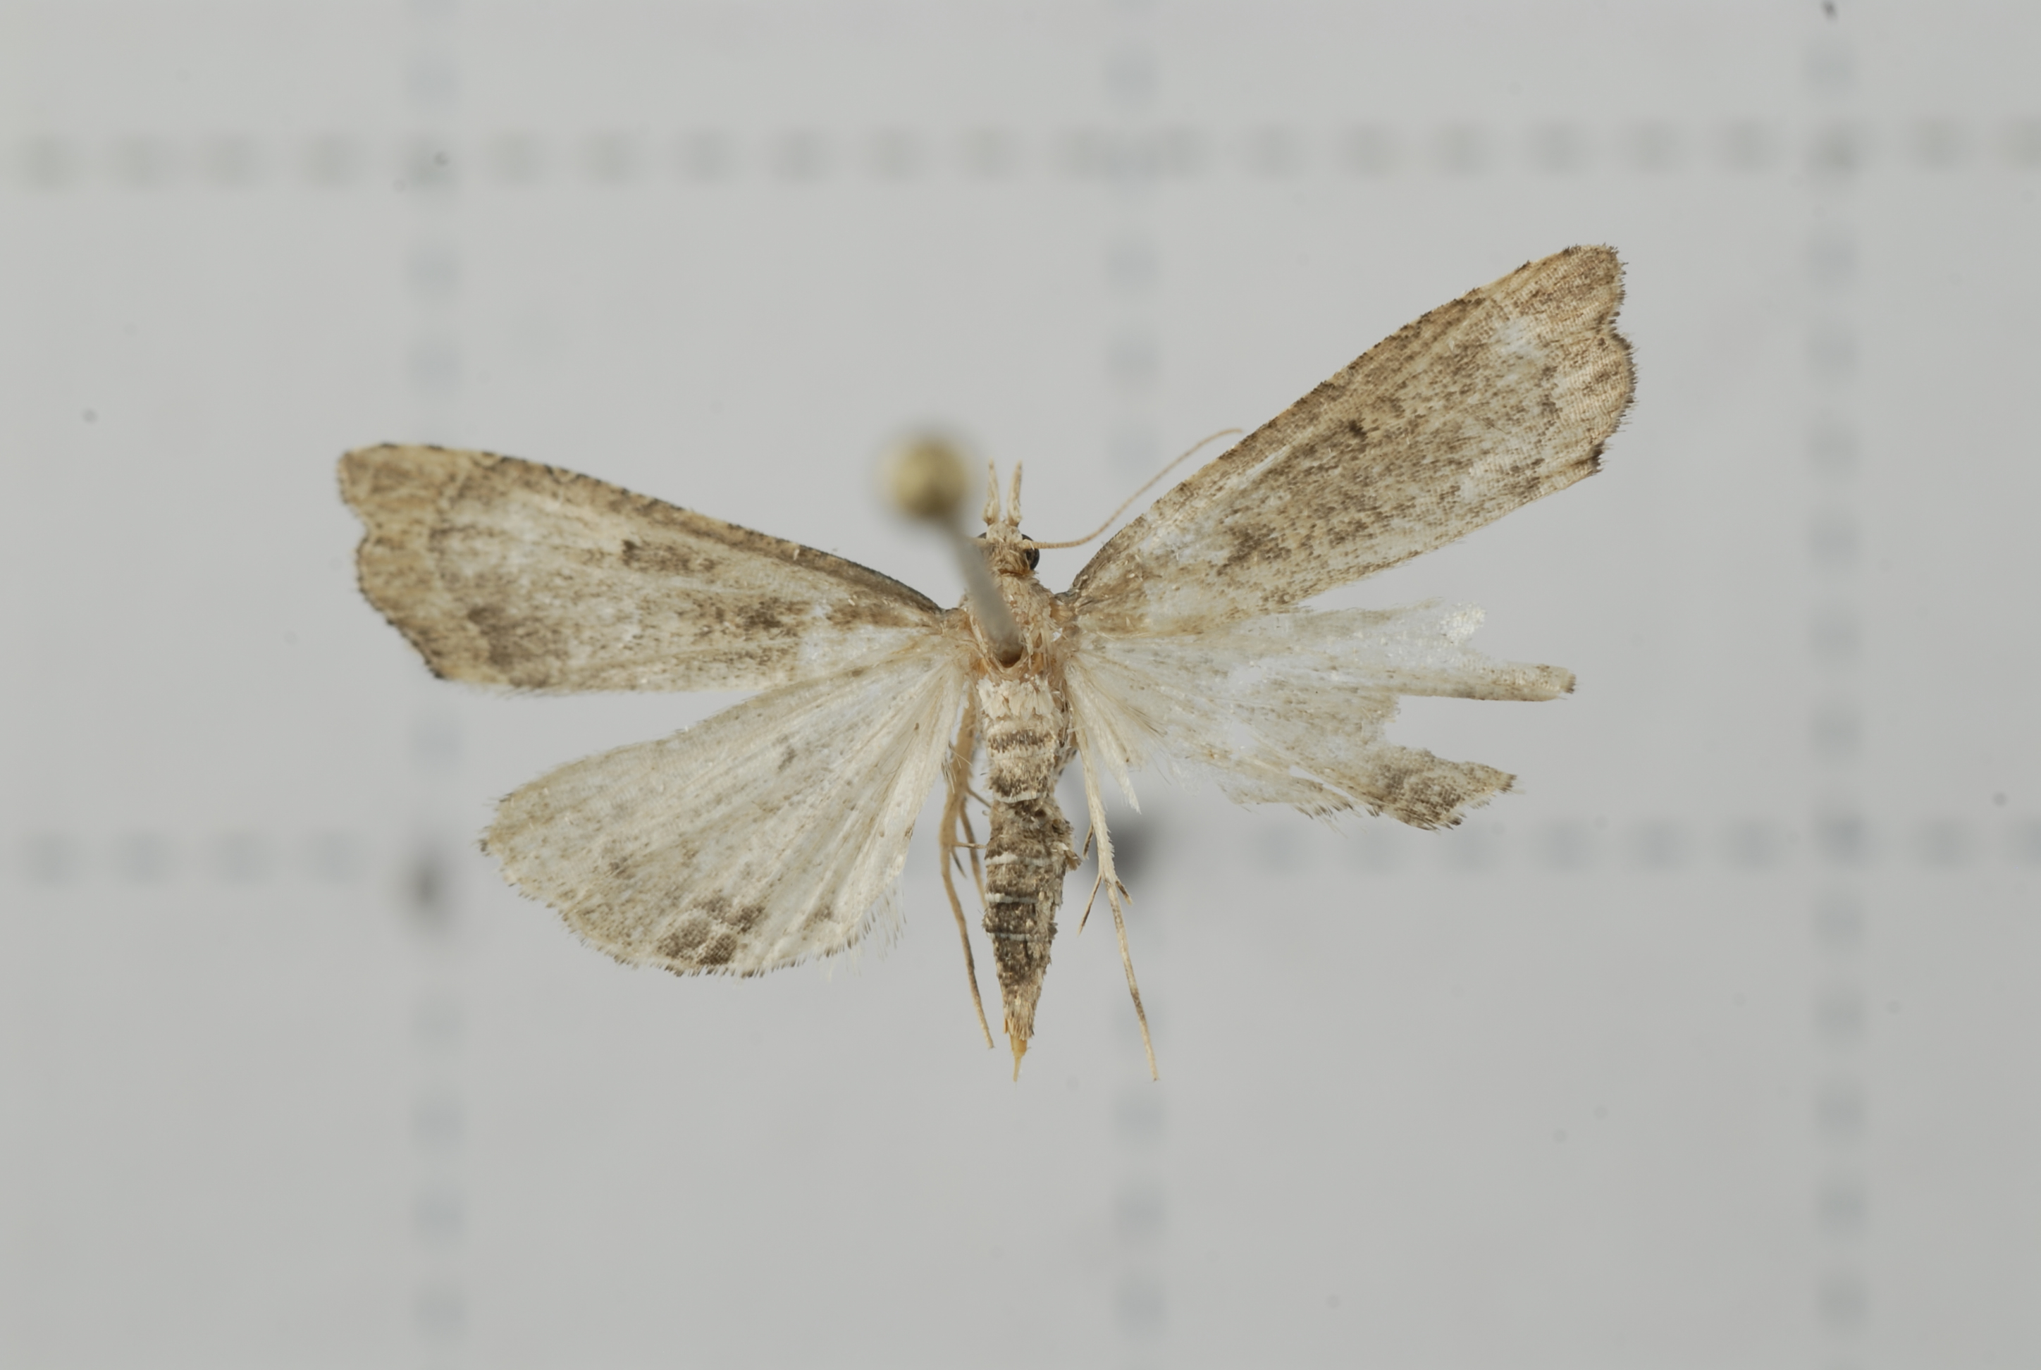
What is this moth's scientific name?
Diplopseustis perieresalis
